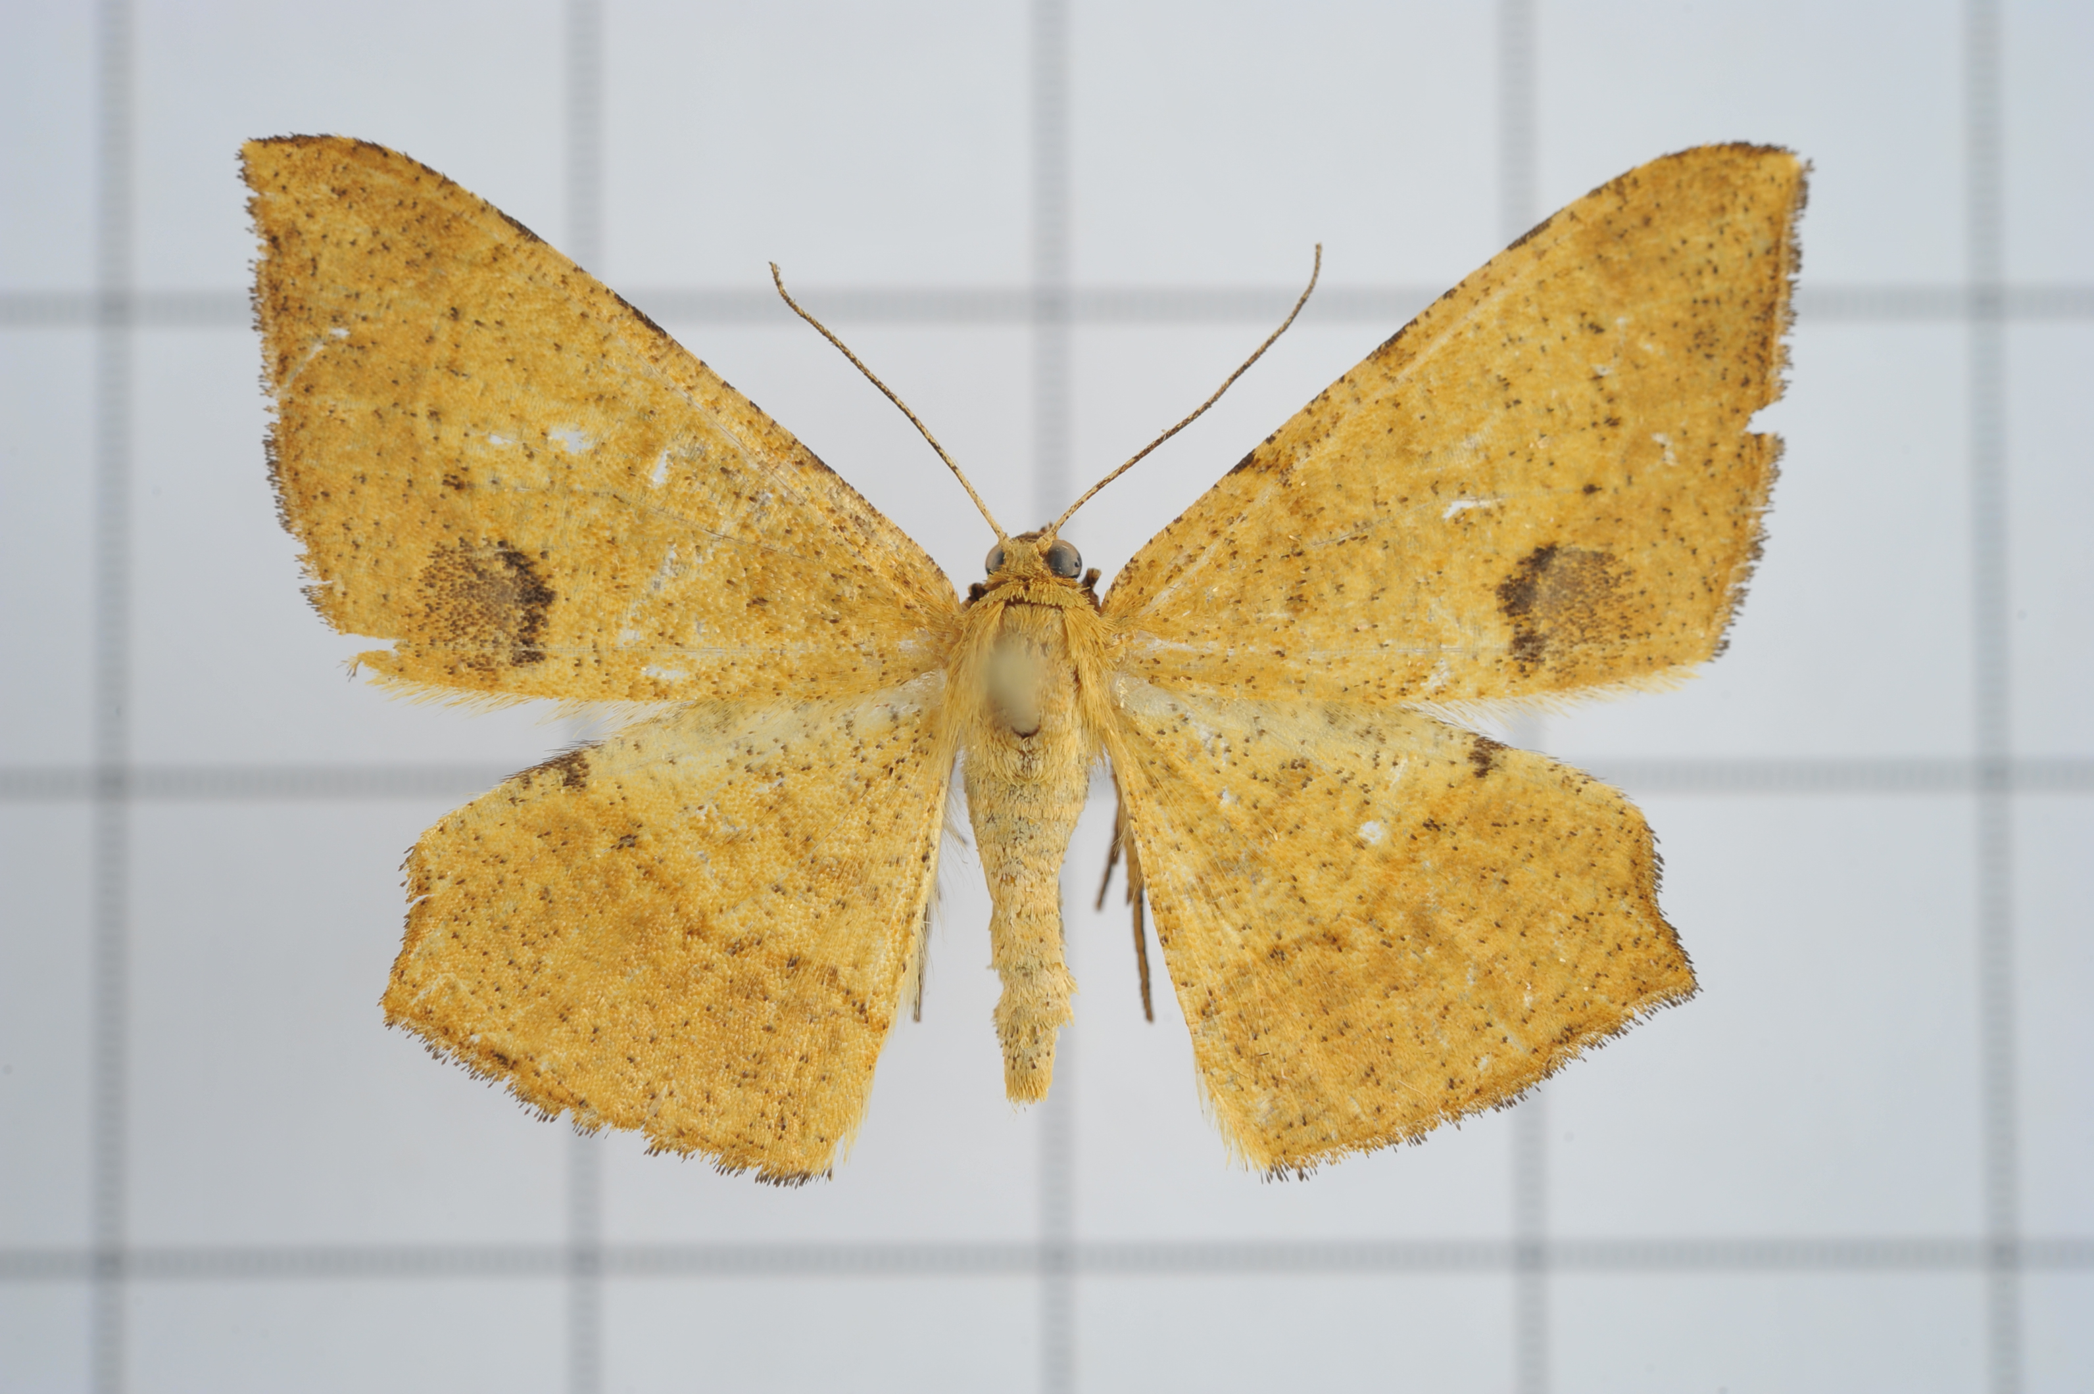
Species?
Krananda falcata
